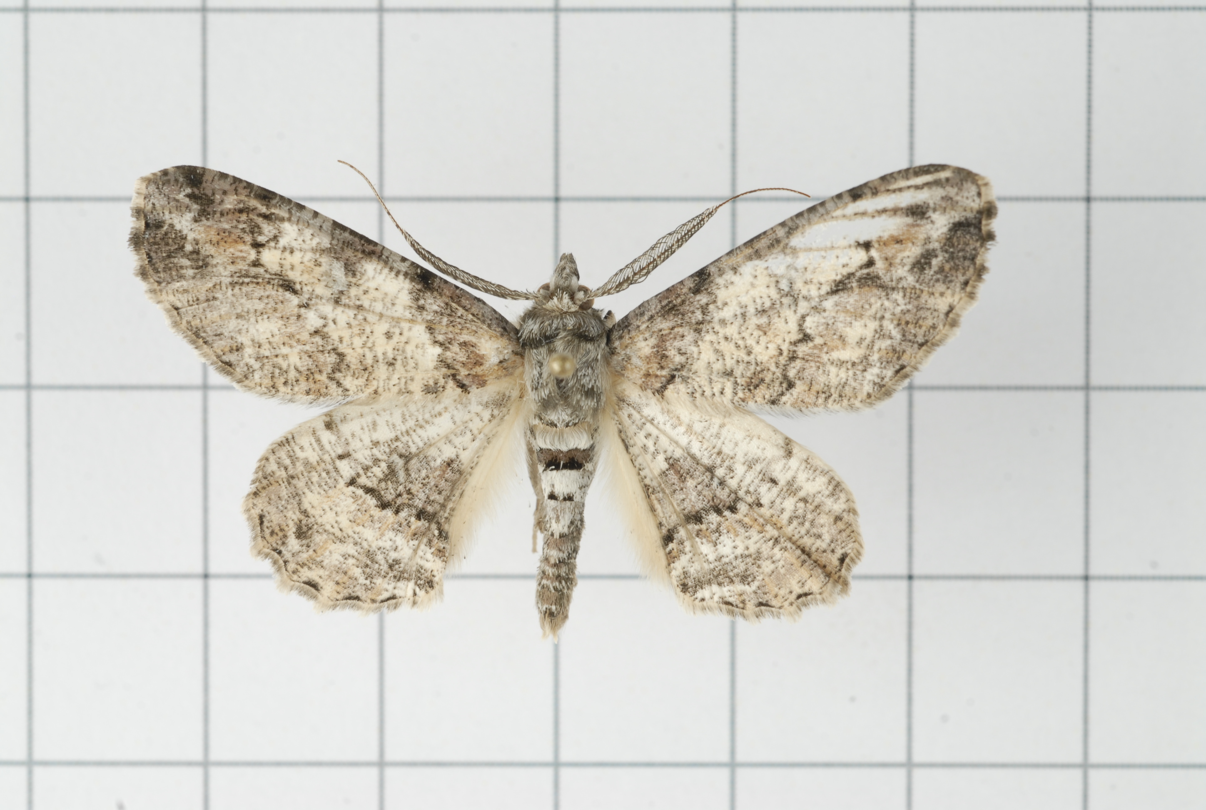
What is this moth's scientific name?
Cleora fraterna
